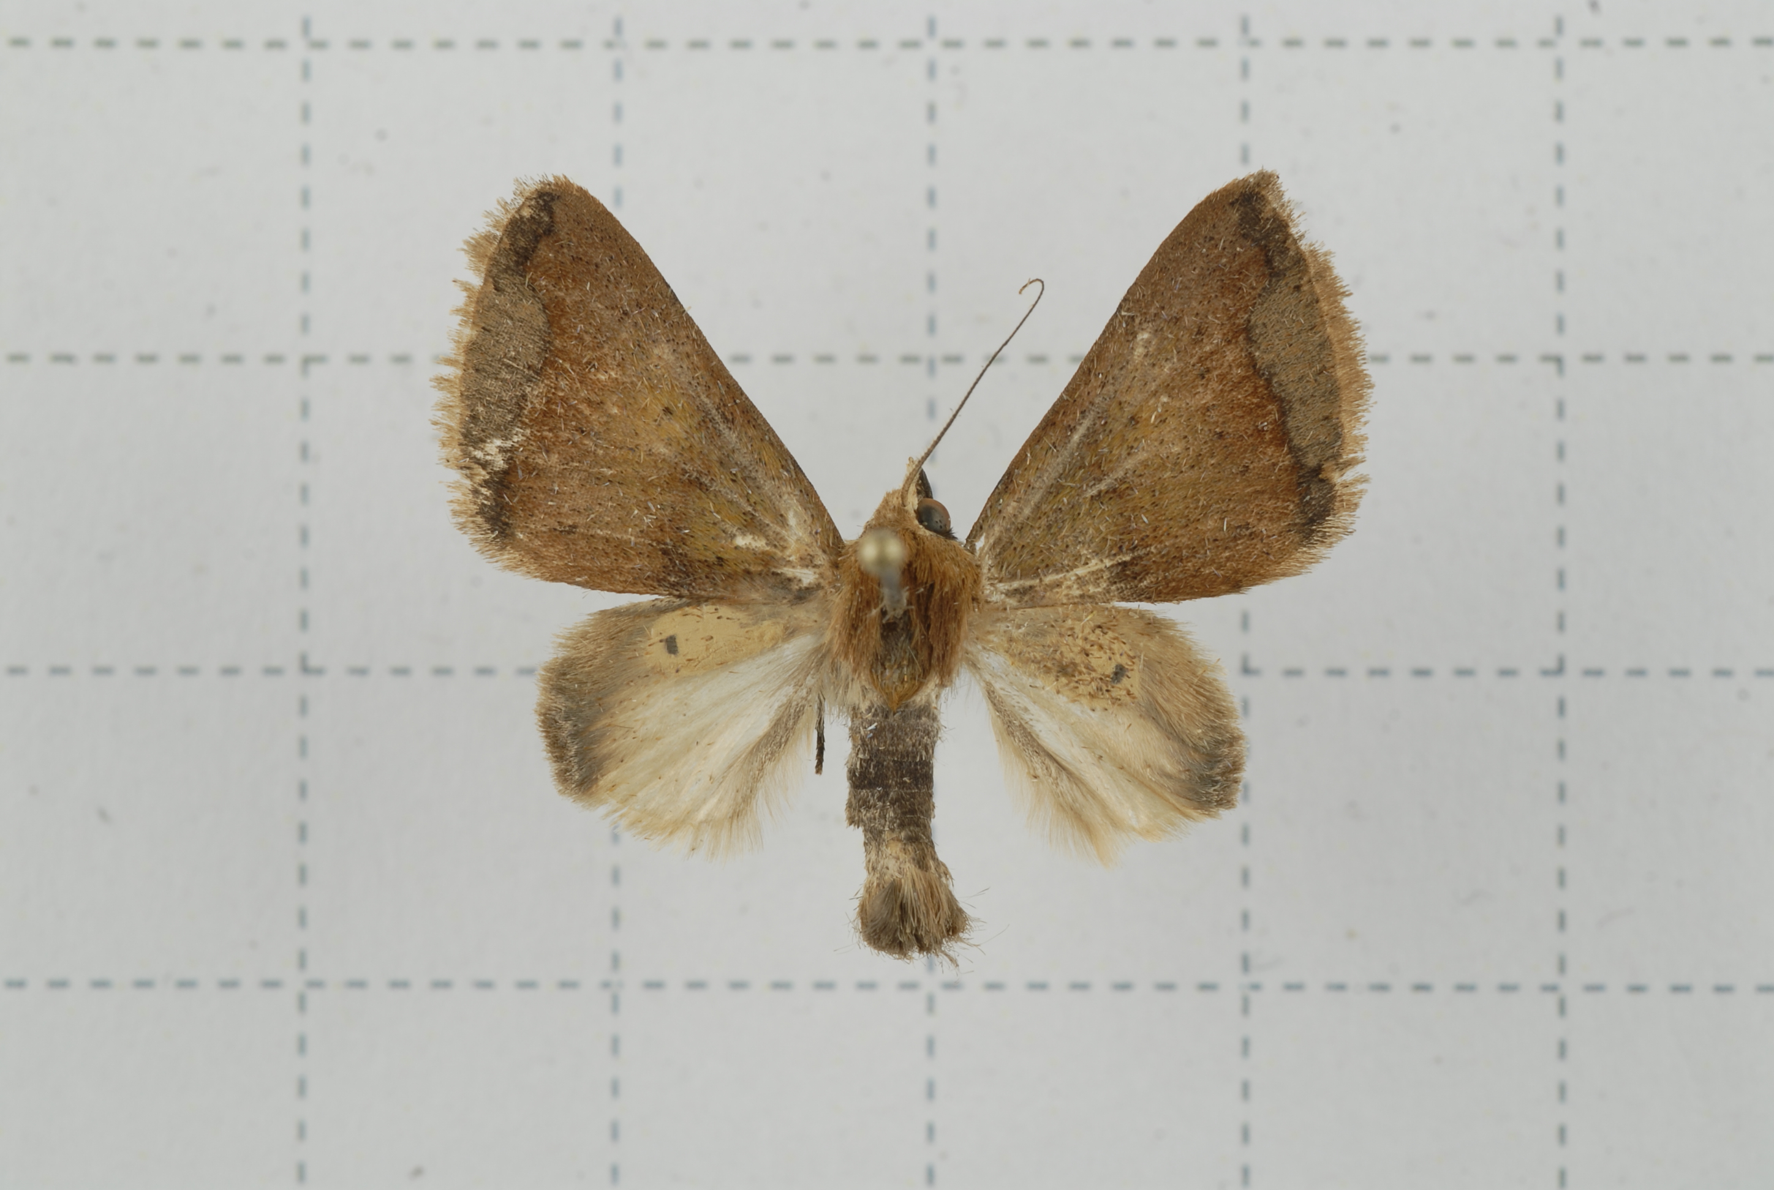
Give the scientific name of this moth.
Bocula diffisa
